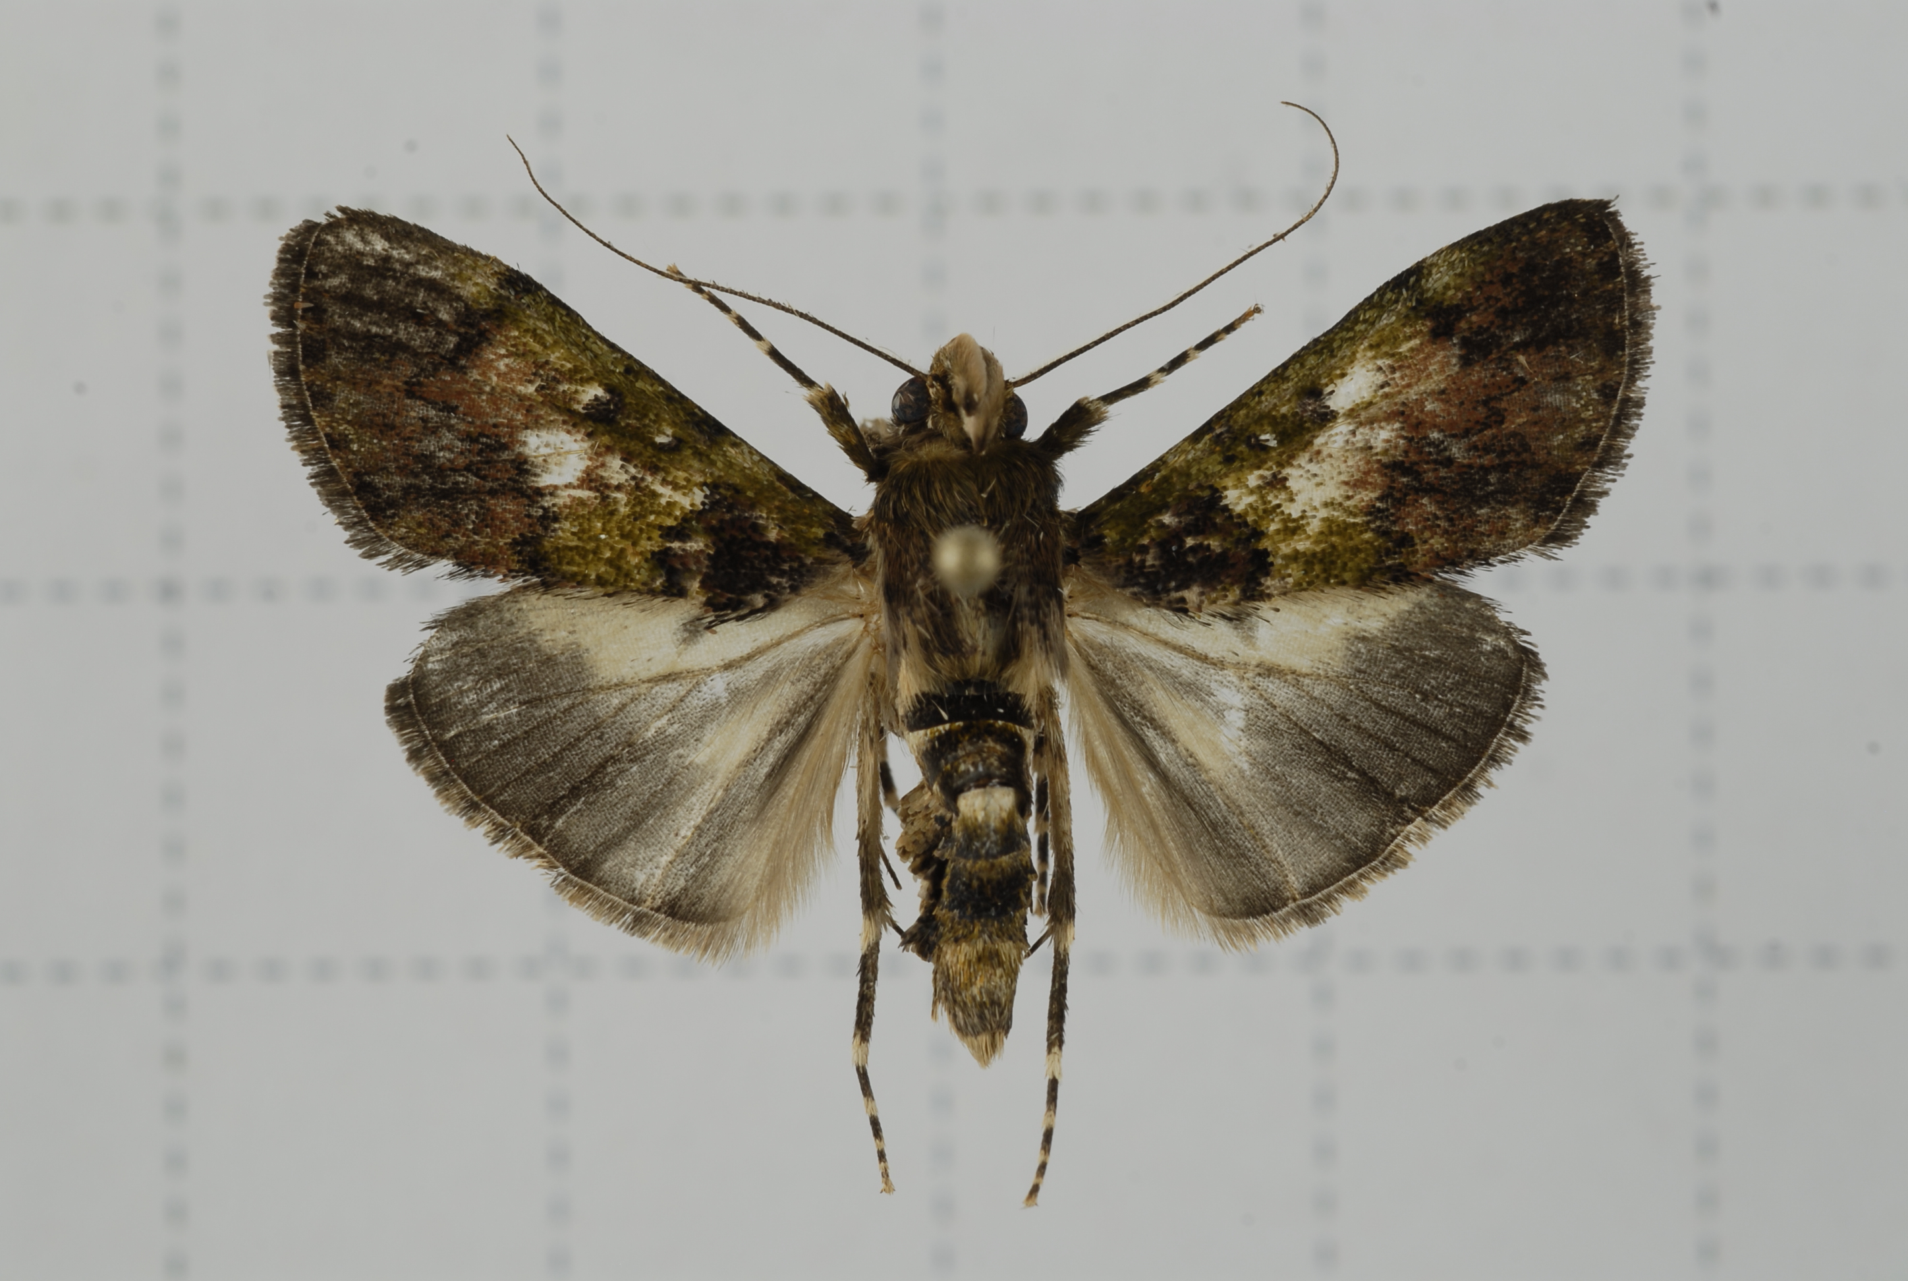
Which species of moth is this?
Teliphasa nubilosa
